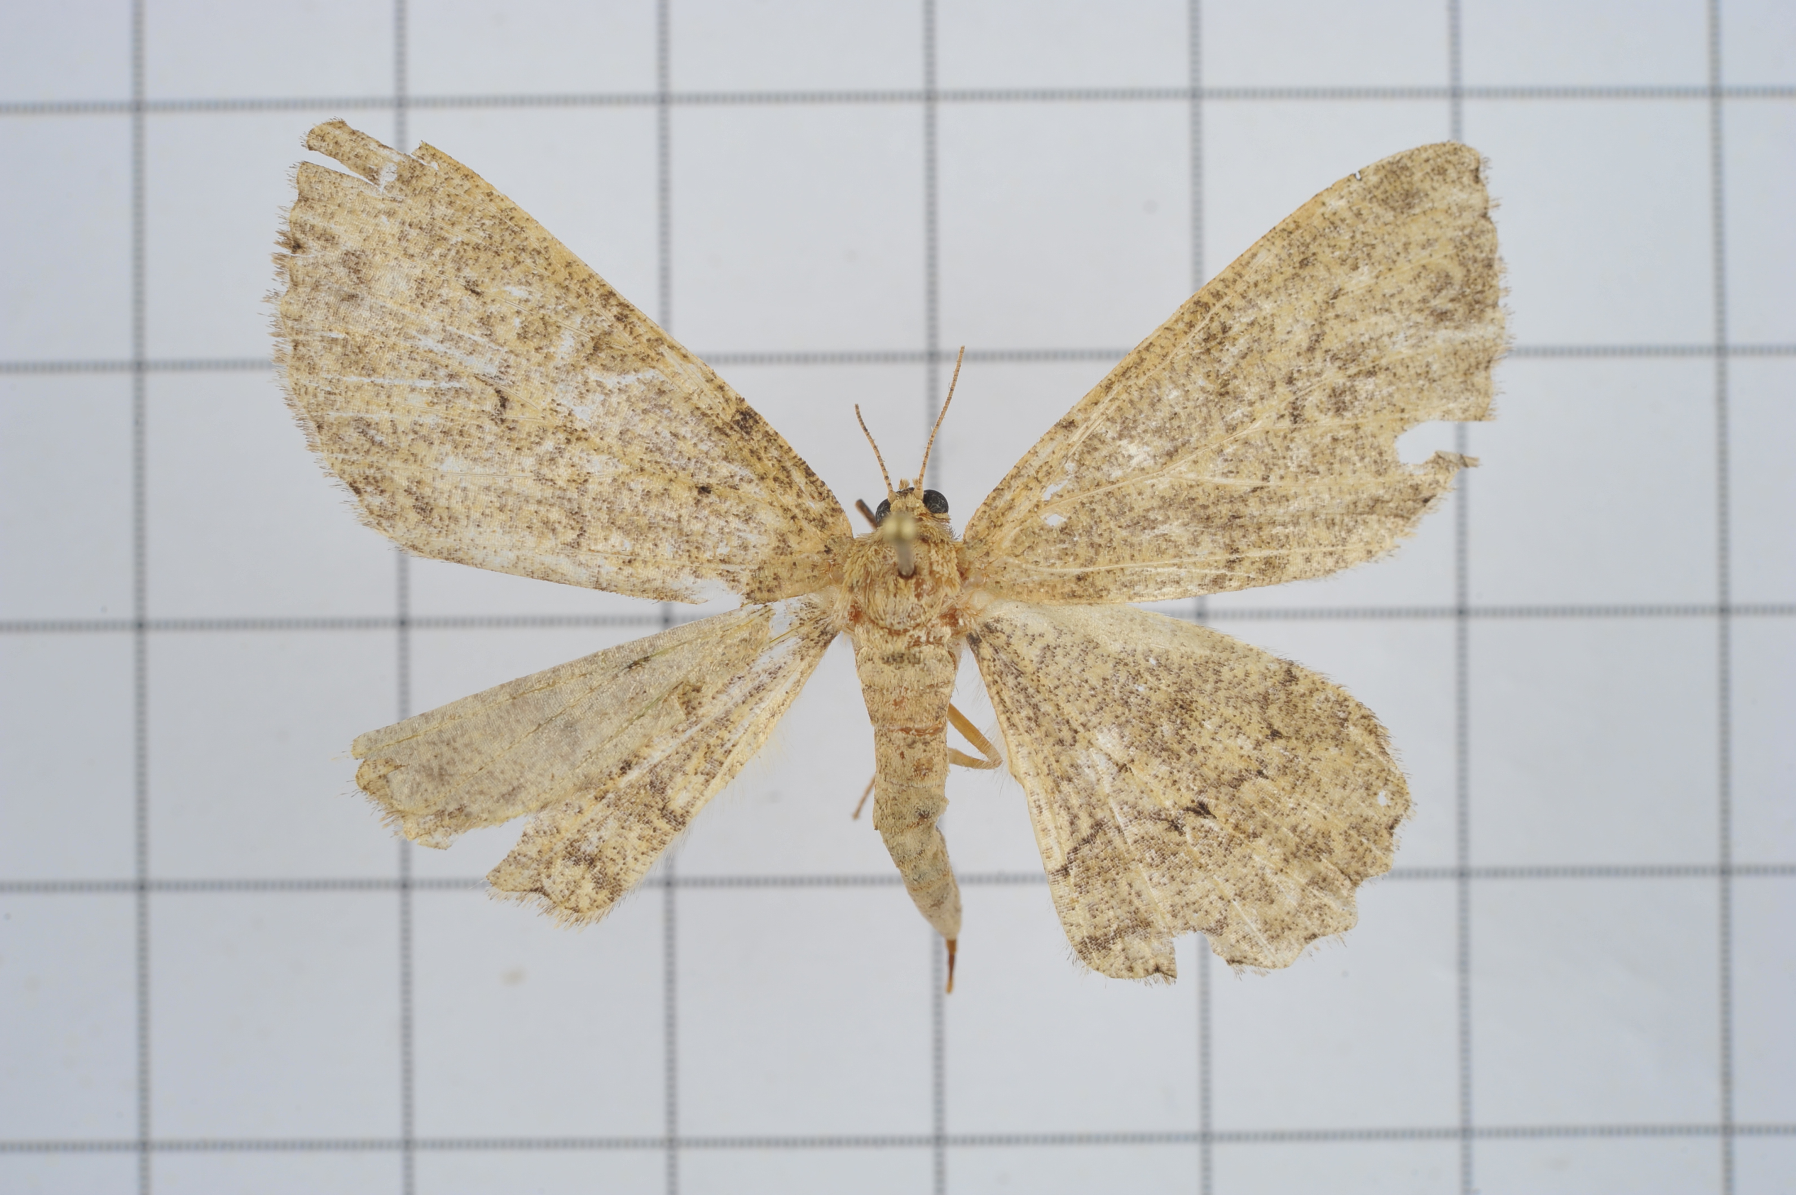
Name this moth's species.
Ectropis bhurmitra
